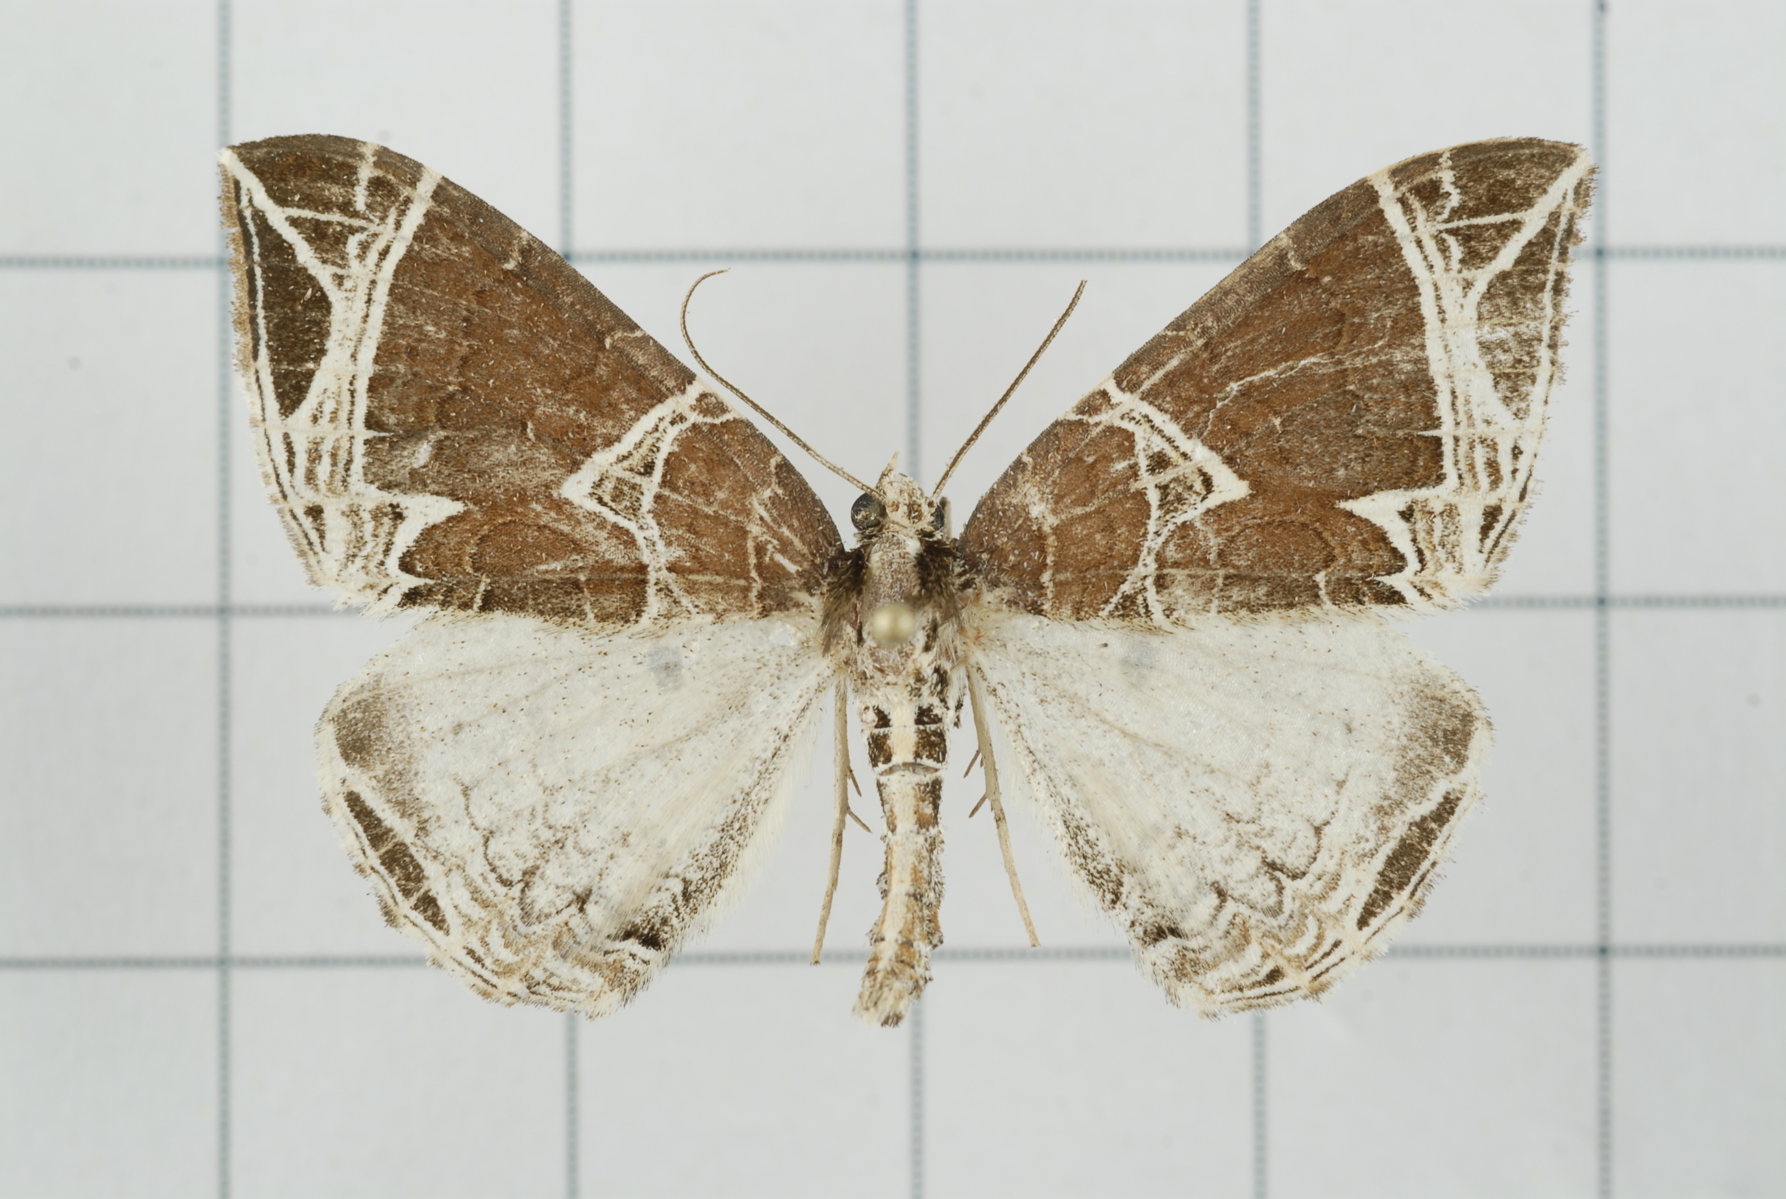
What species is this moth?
Ecliptopera benigna
